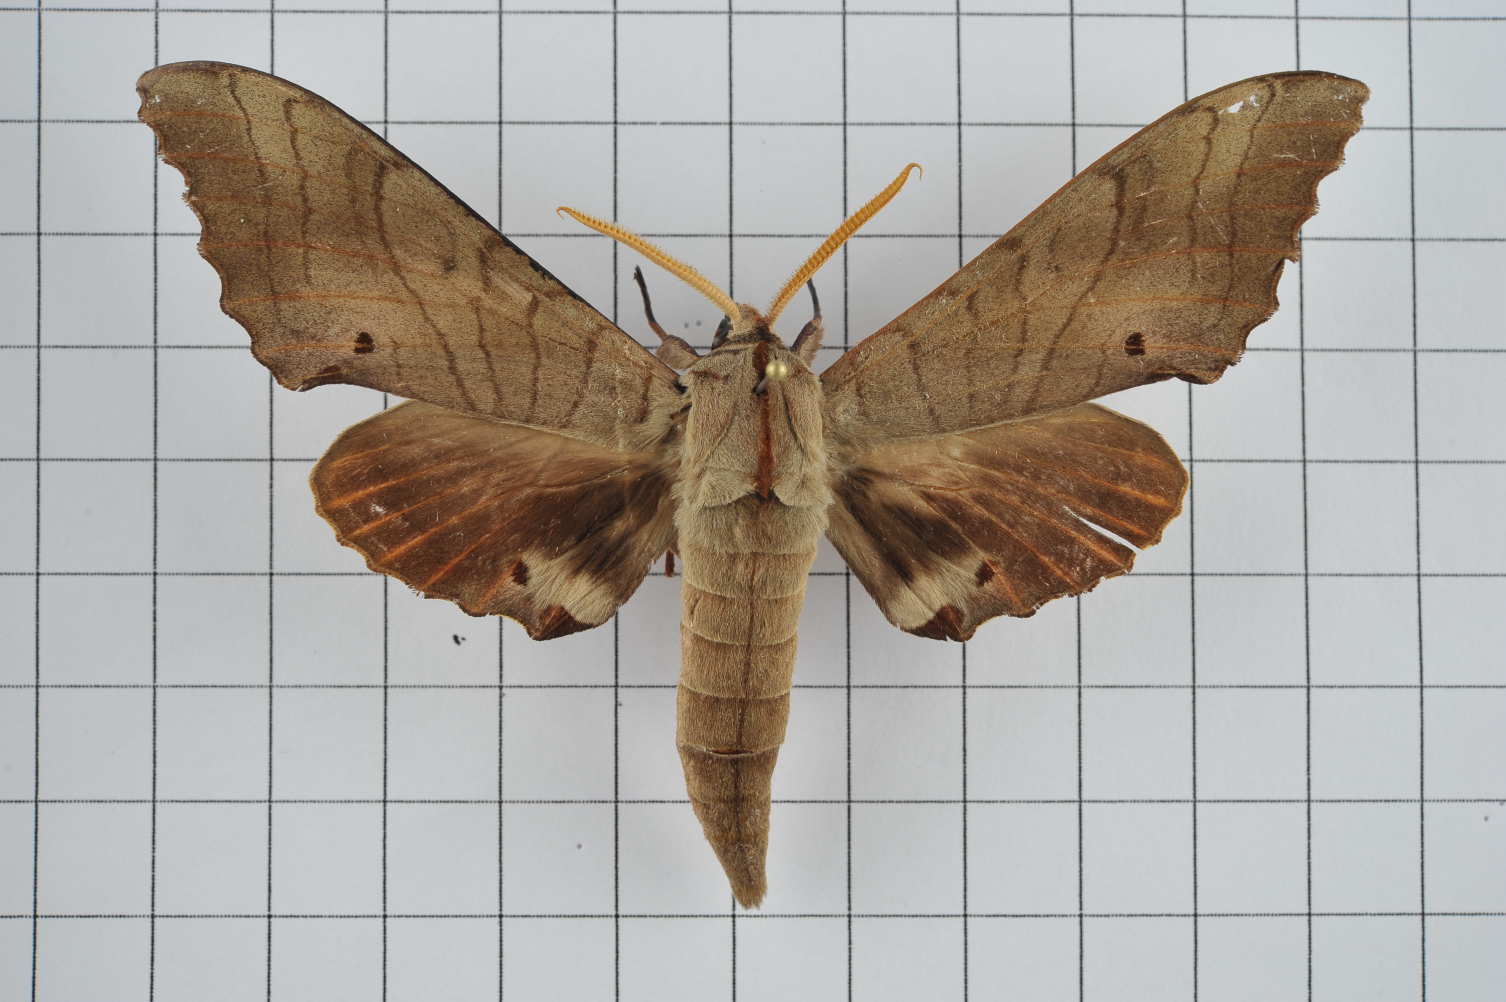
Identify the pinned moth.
Marumba sperchius sperchius
